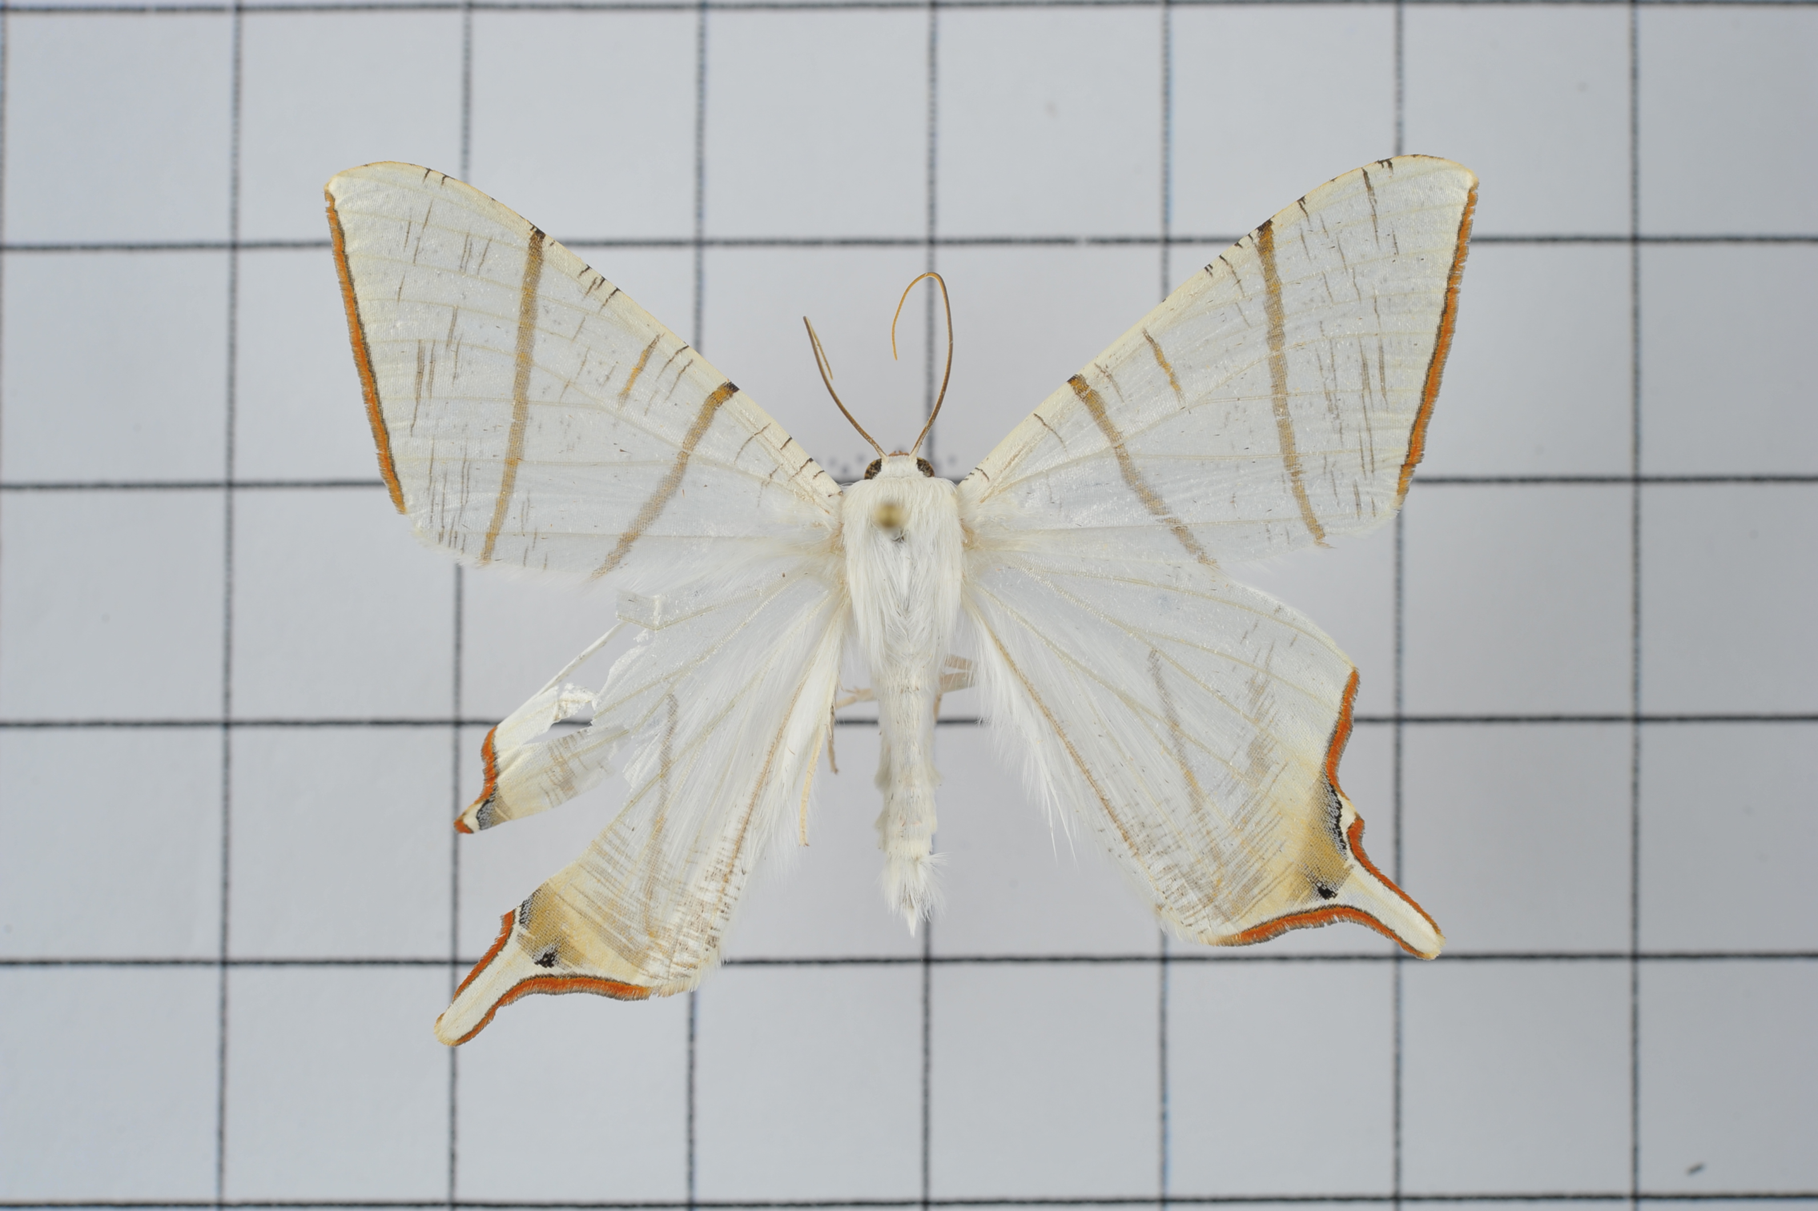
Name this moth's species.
Ourapteryx clara formosana
